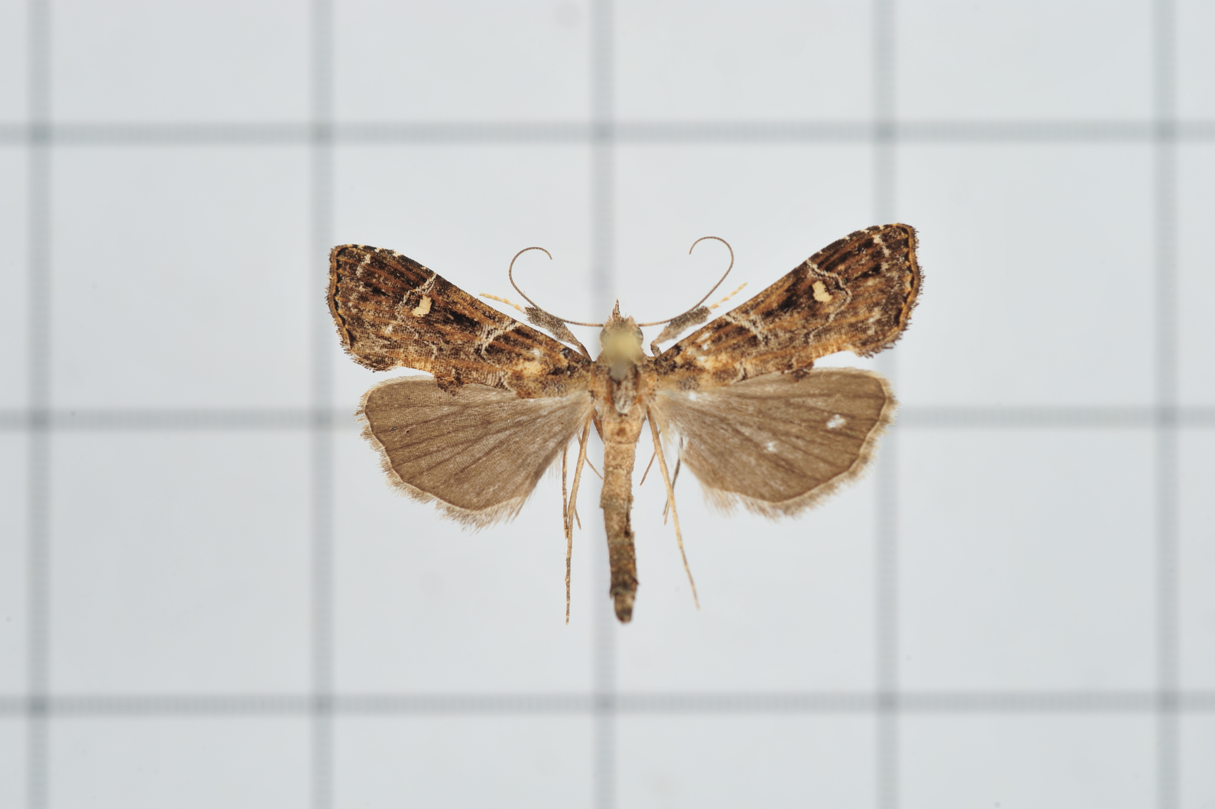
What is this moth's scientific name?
Arrade ostentalis
